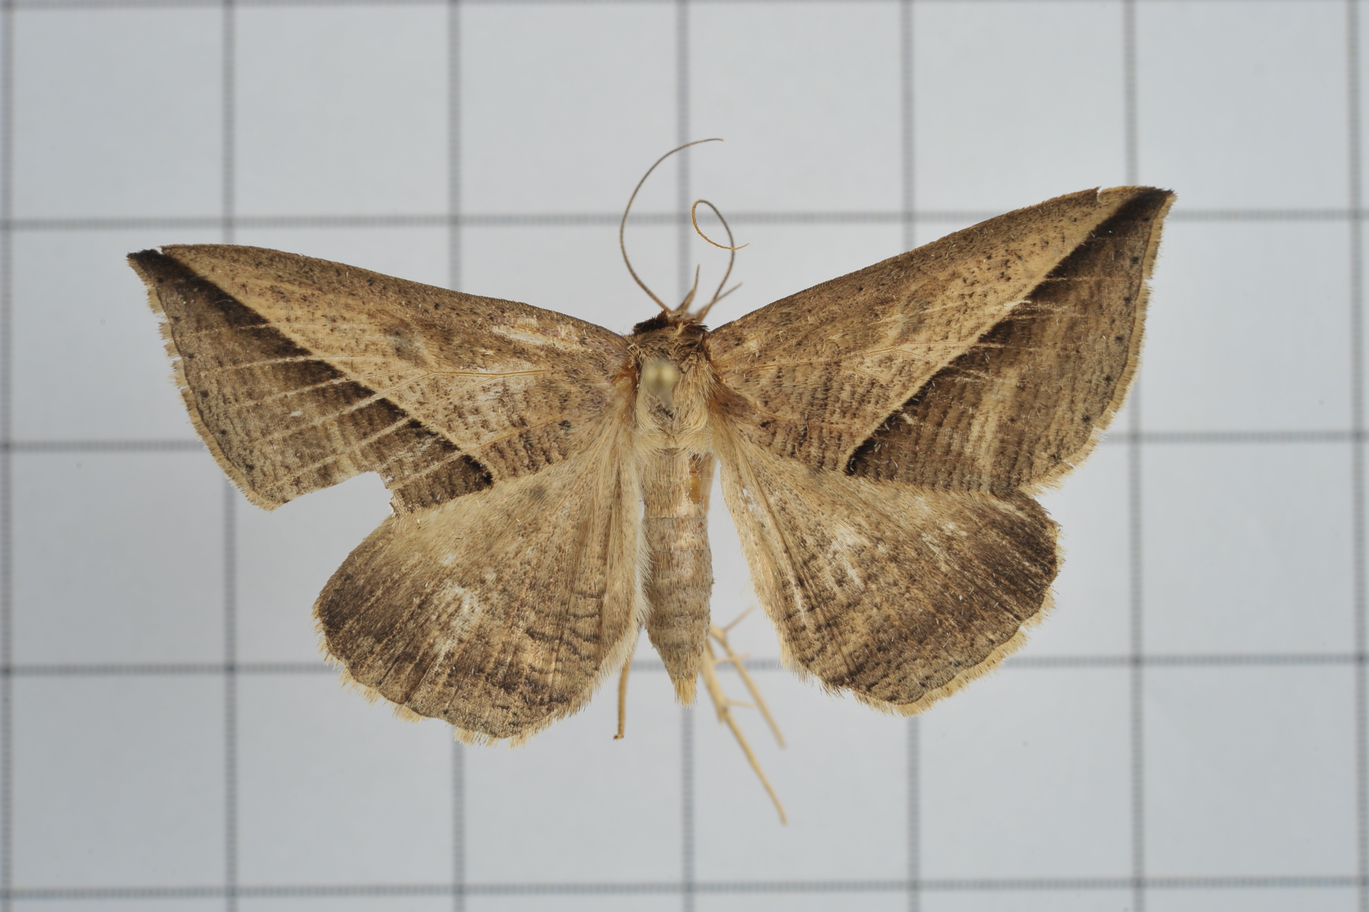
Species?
Dierna strigata
